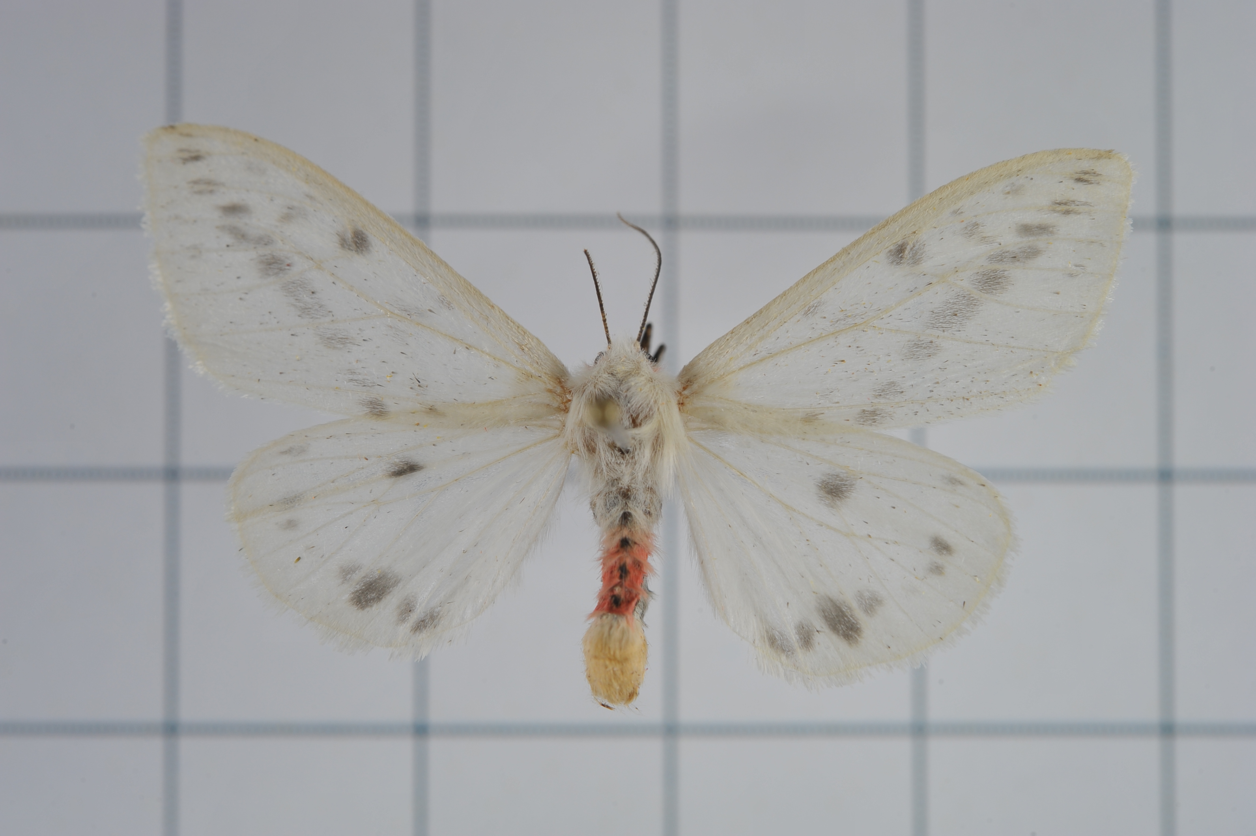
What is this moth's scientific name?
Lemyra nigricosta
